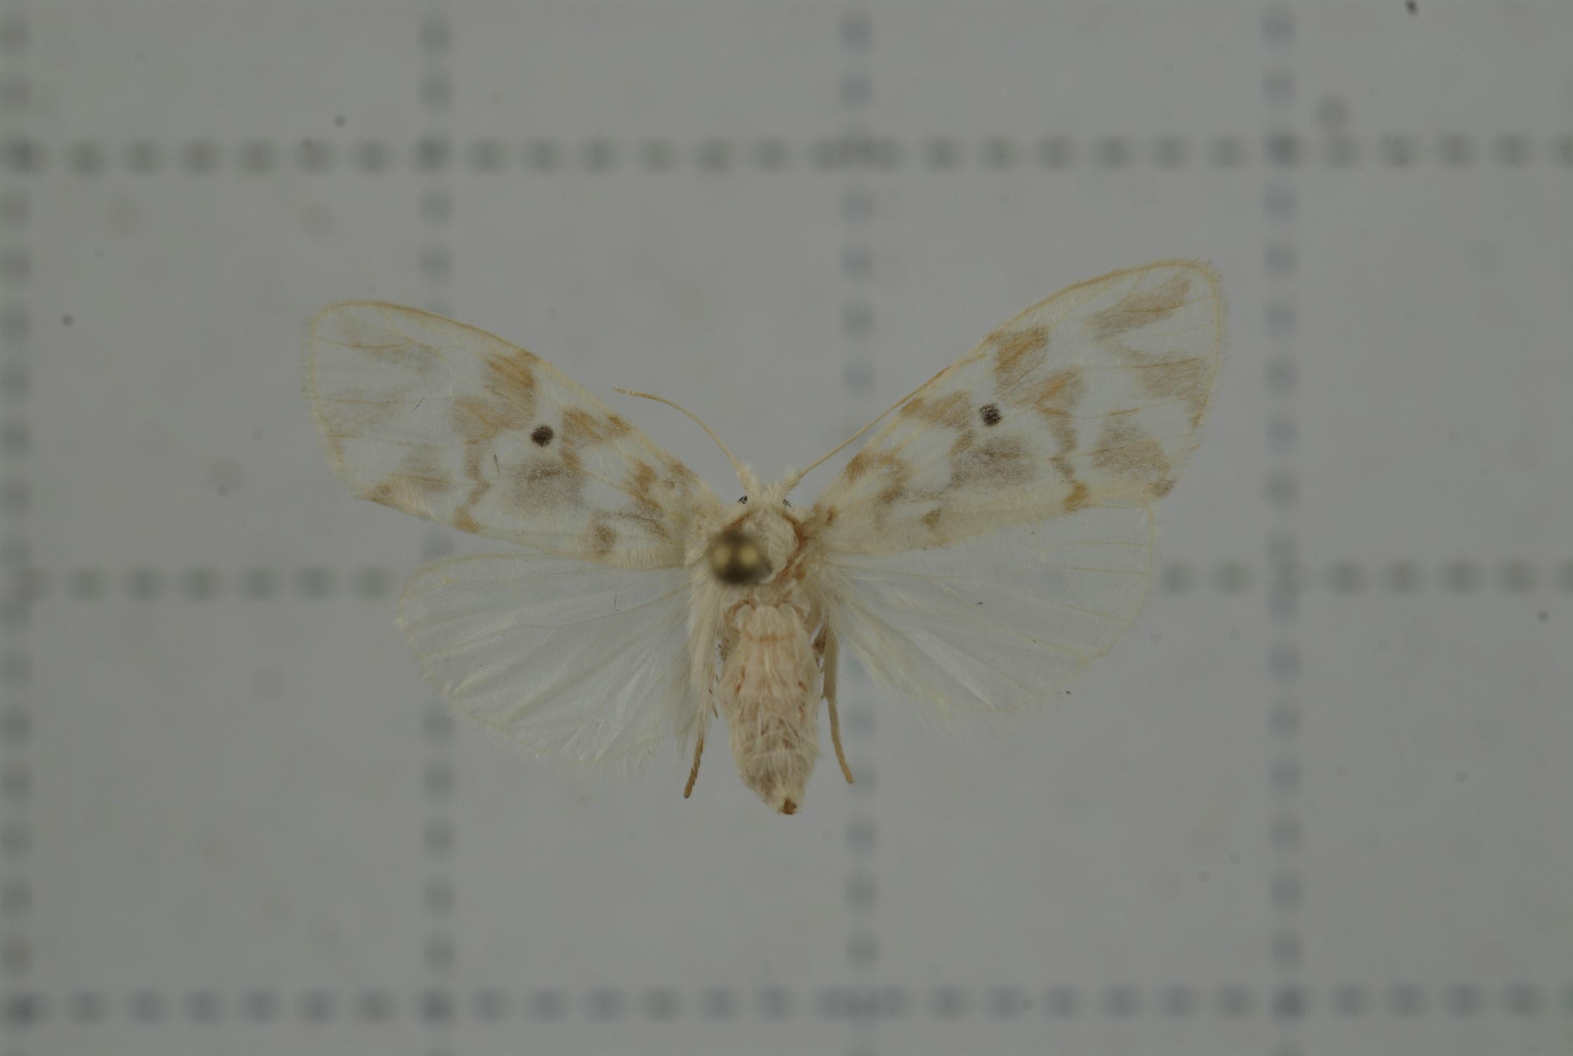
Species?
Nudaria ranruna
